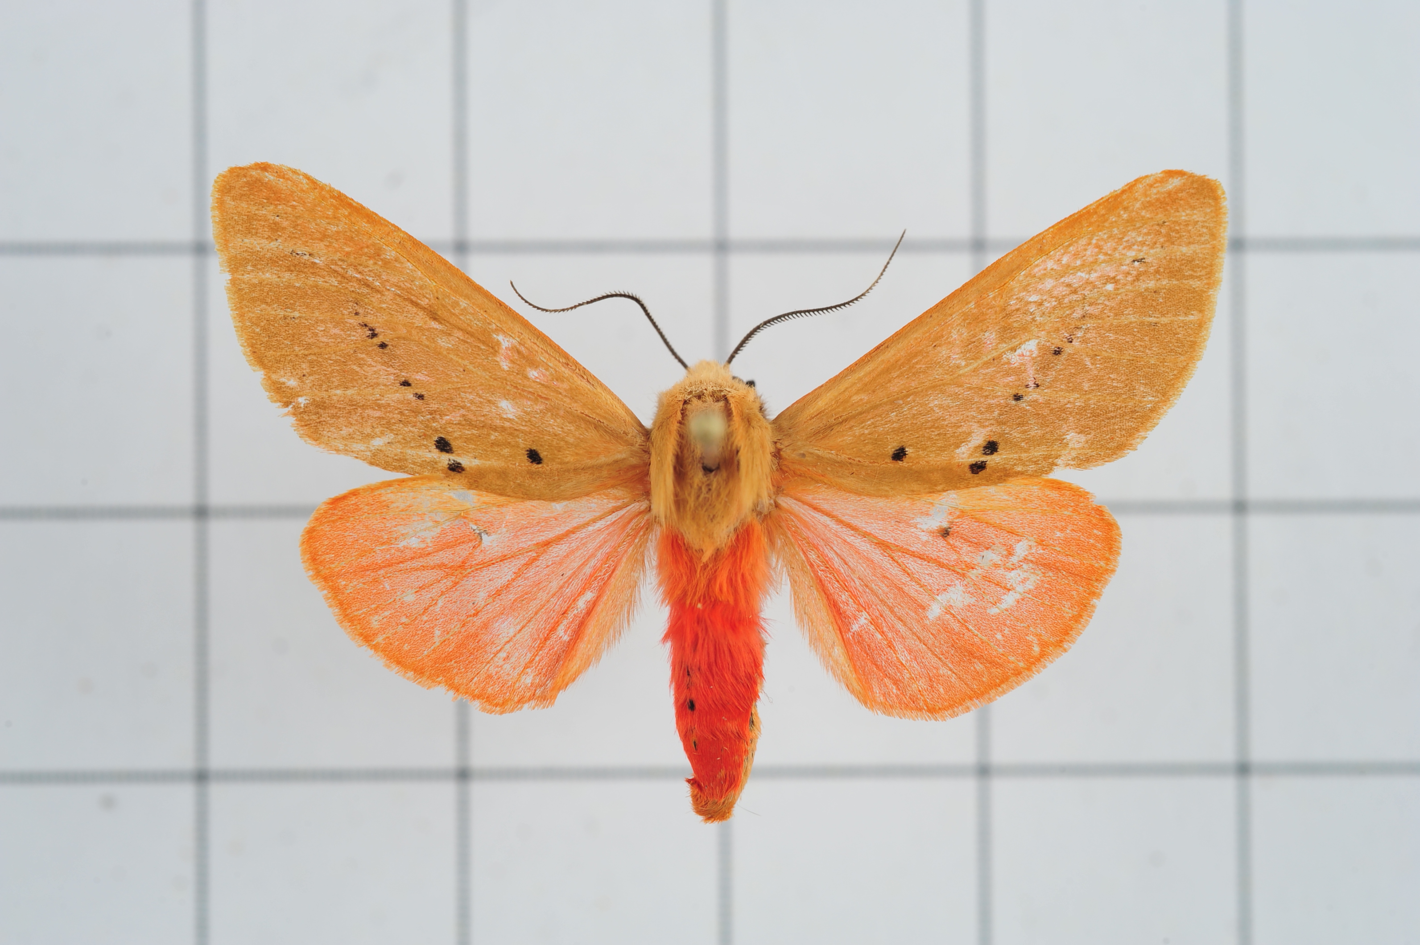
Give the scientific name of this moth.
Spilarctia wilemani
